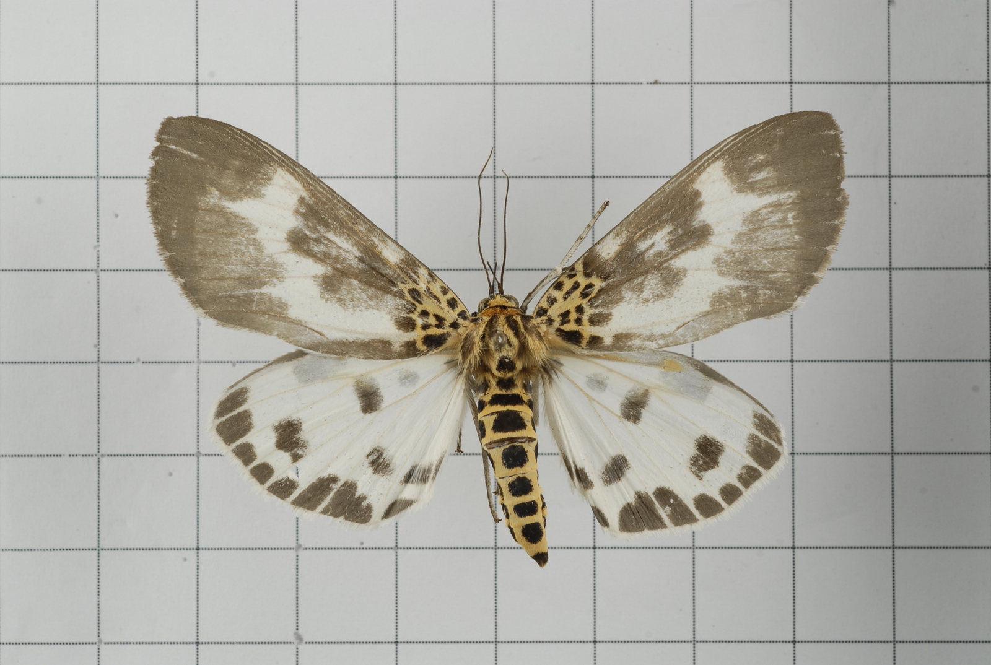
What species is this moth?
Asota tortuosa
